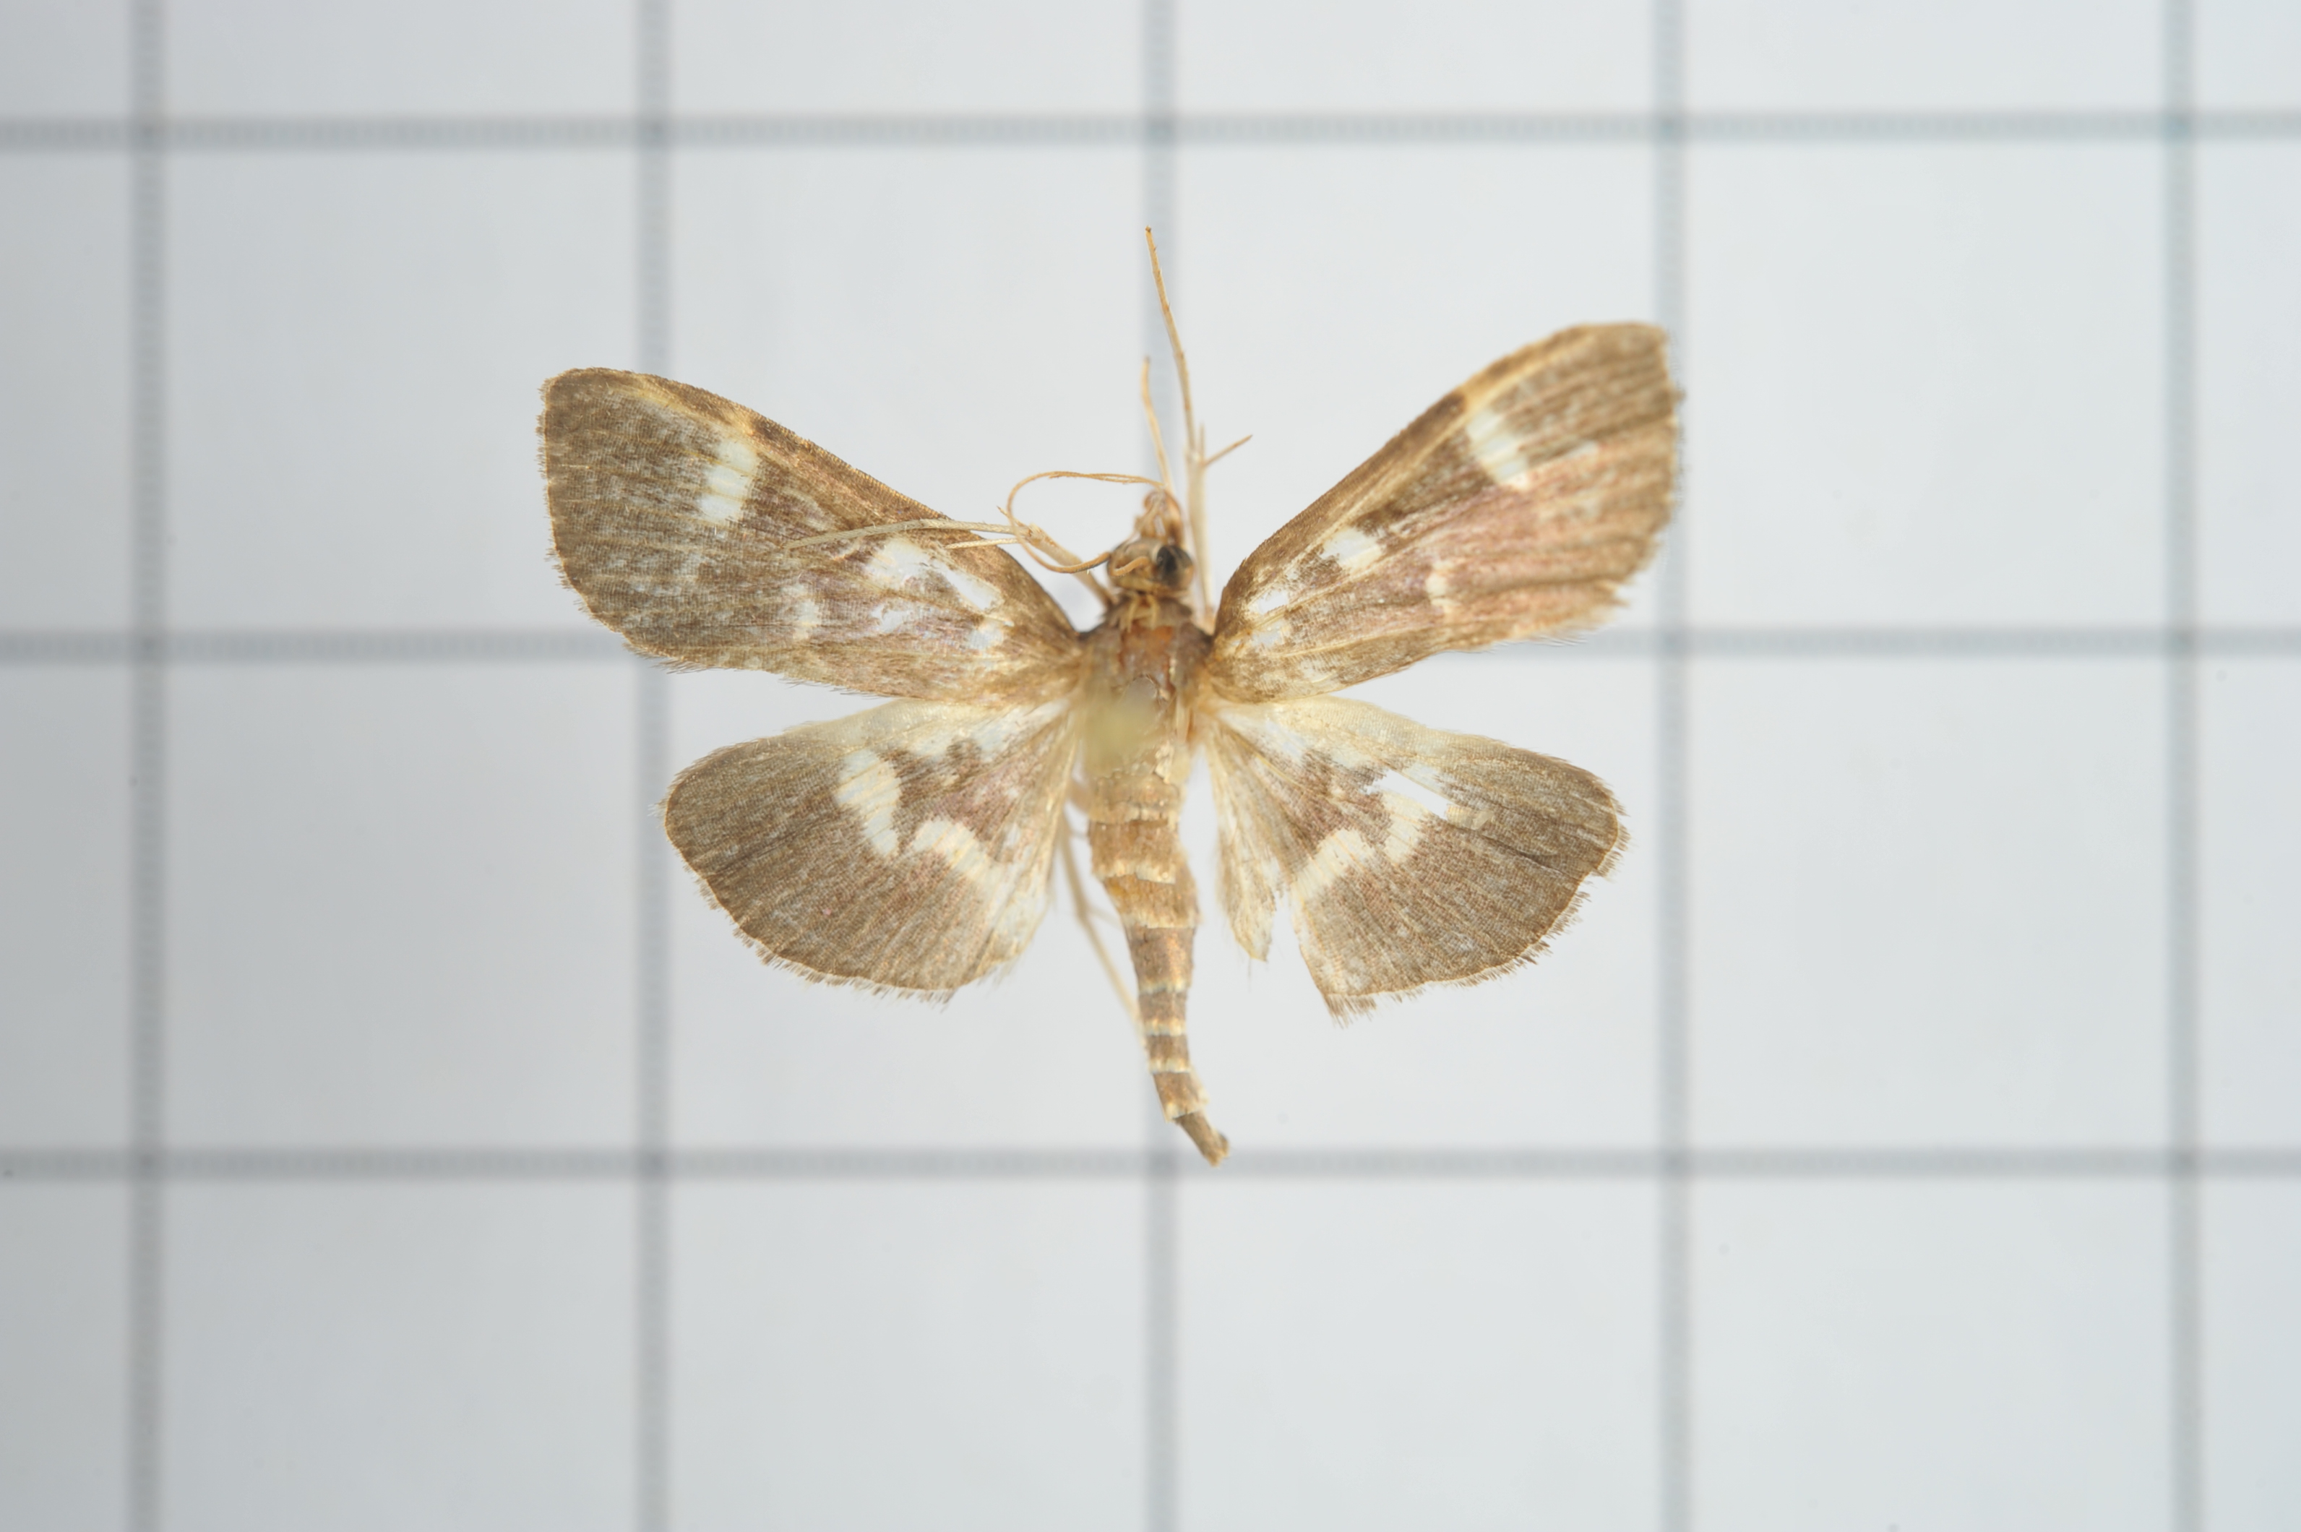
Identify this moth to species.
Herpetogramma luctuosalis
